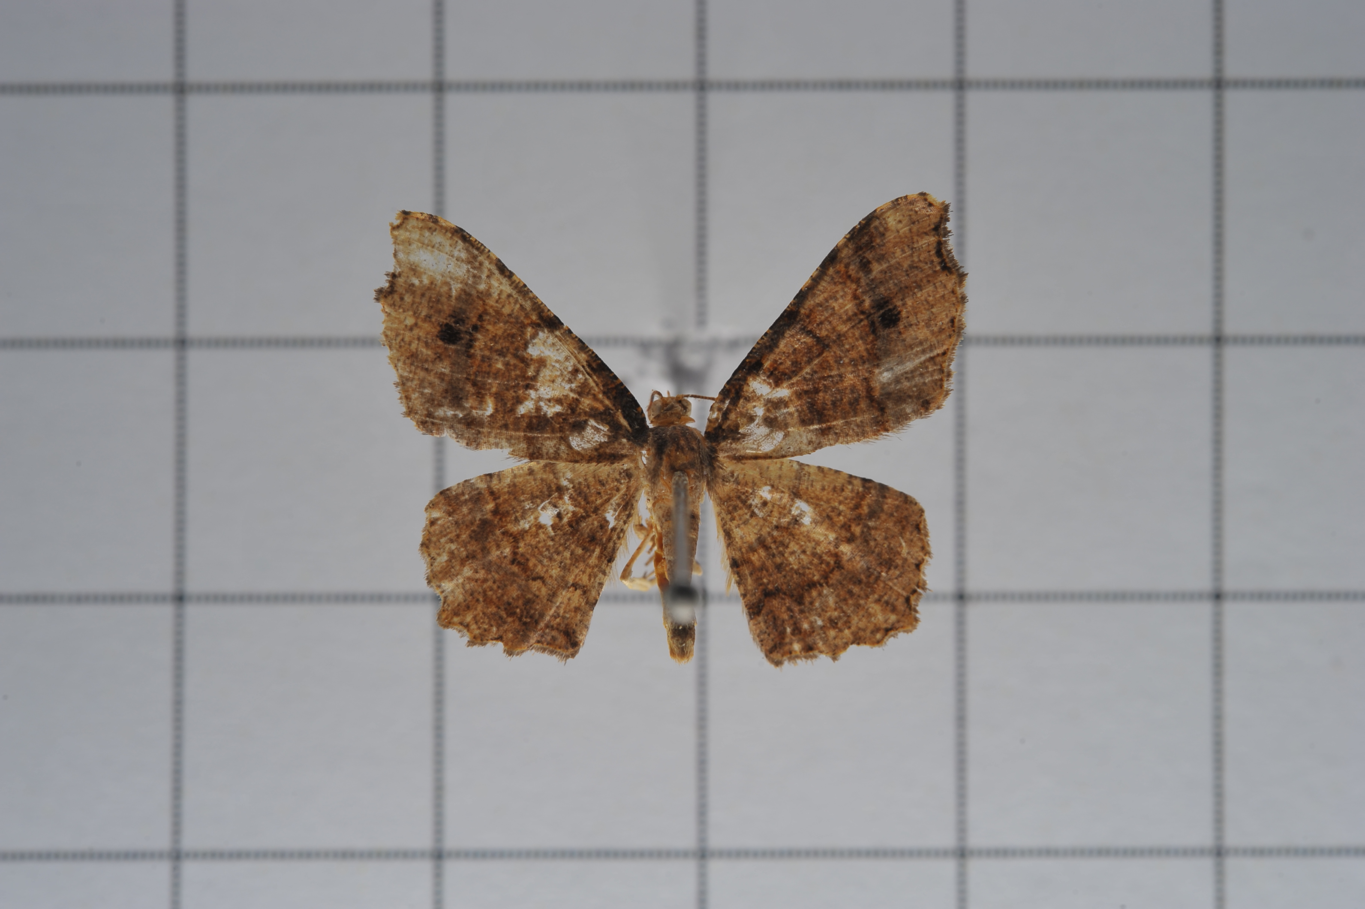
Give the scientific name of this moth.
Chiasmia kanshireiensis
